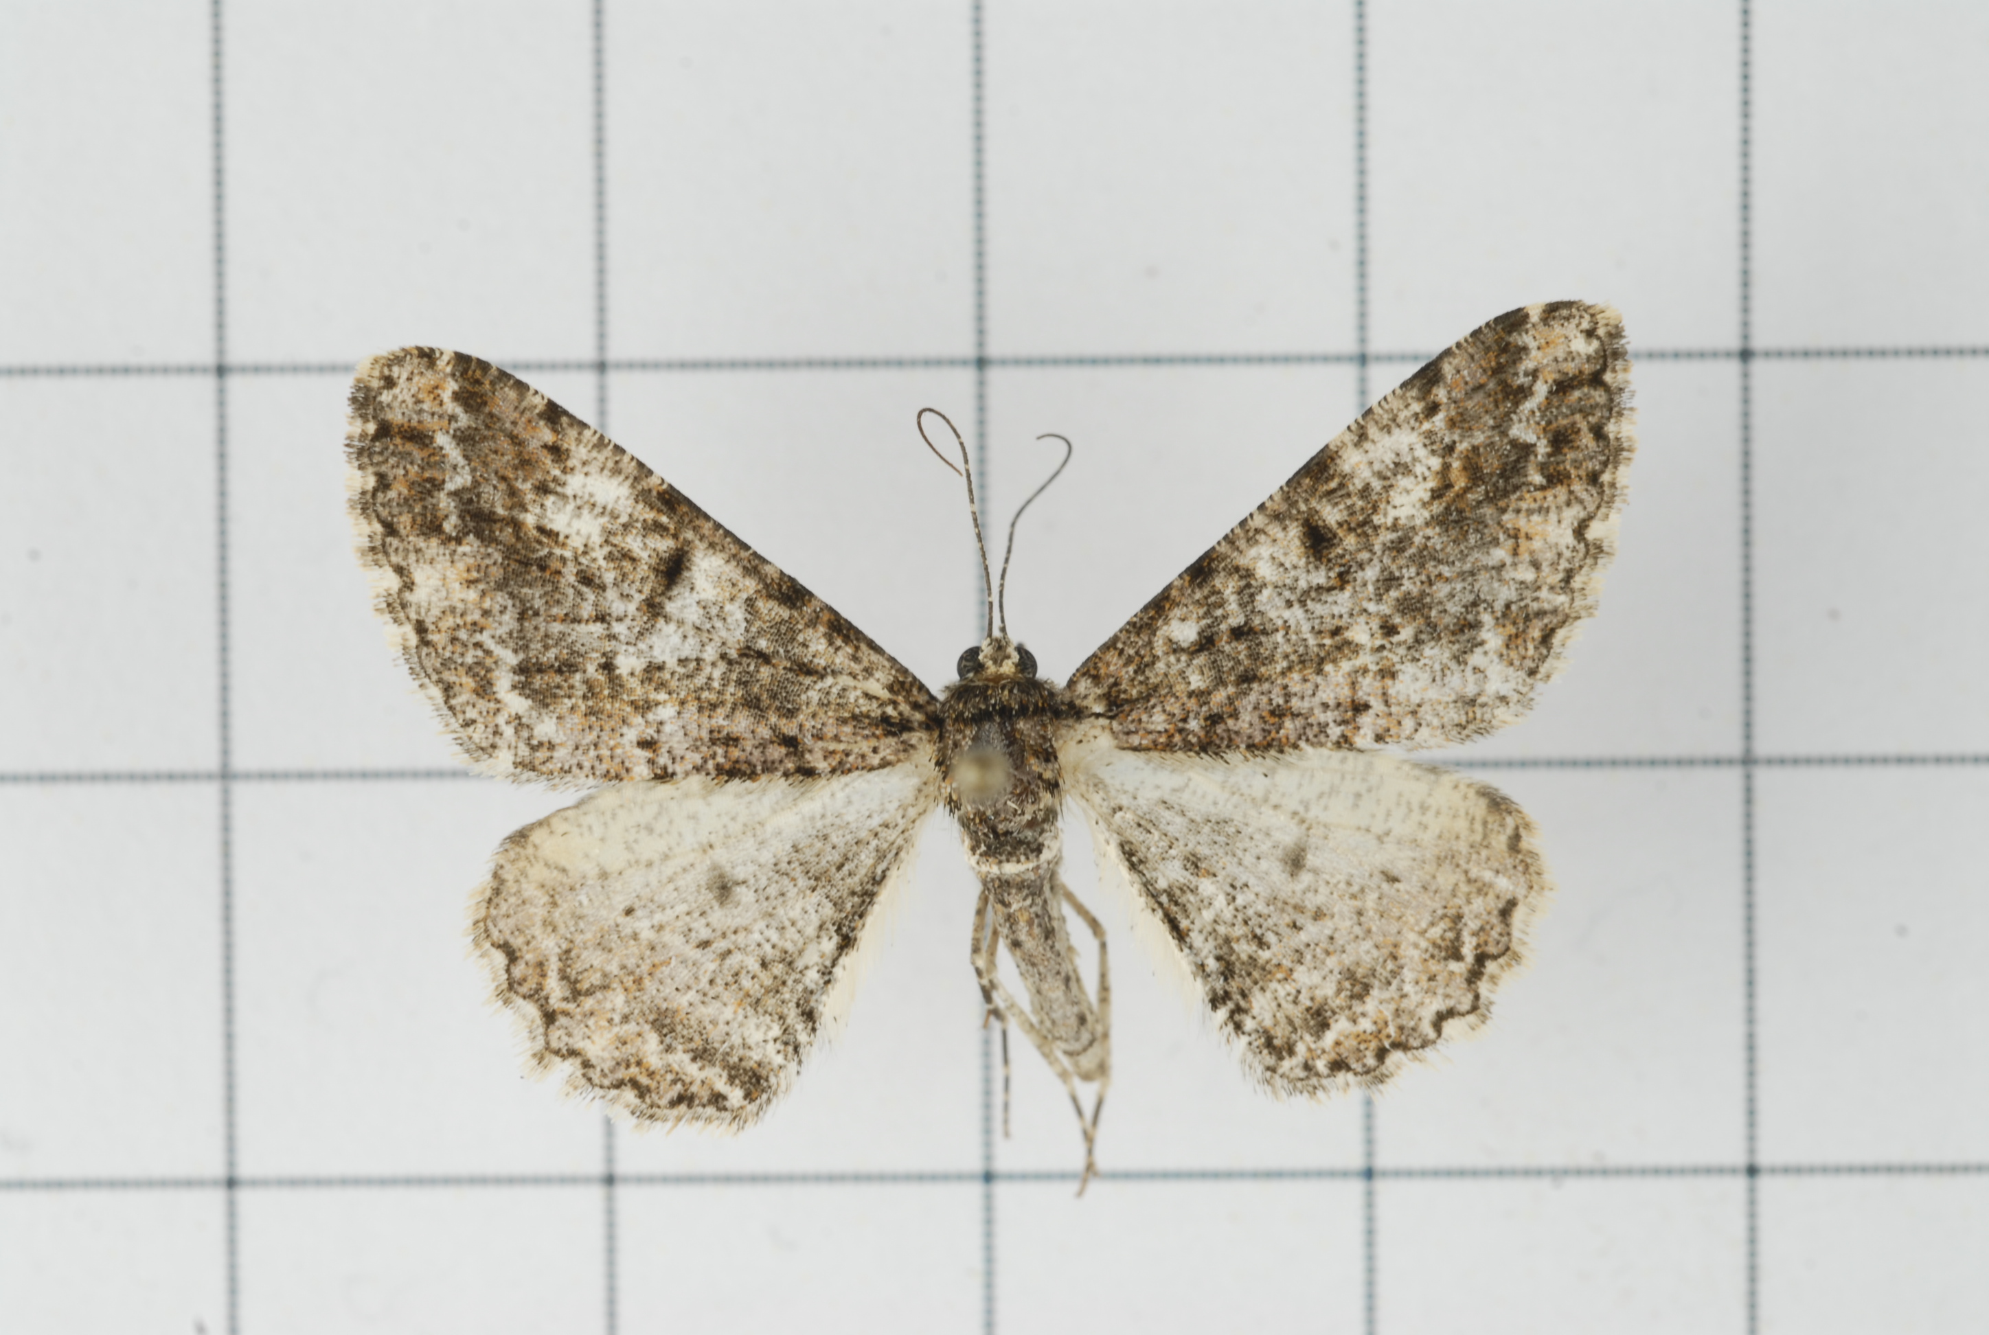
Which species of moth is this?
Alcis taiwanovariegata
